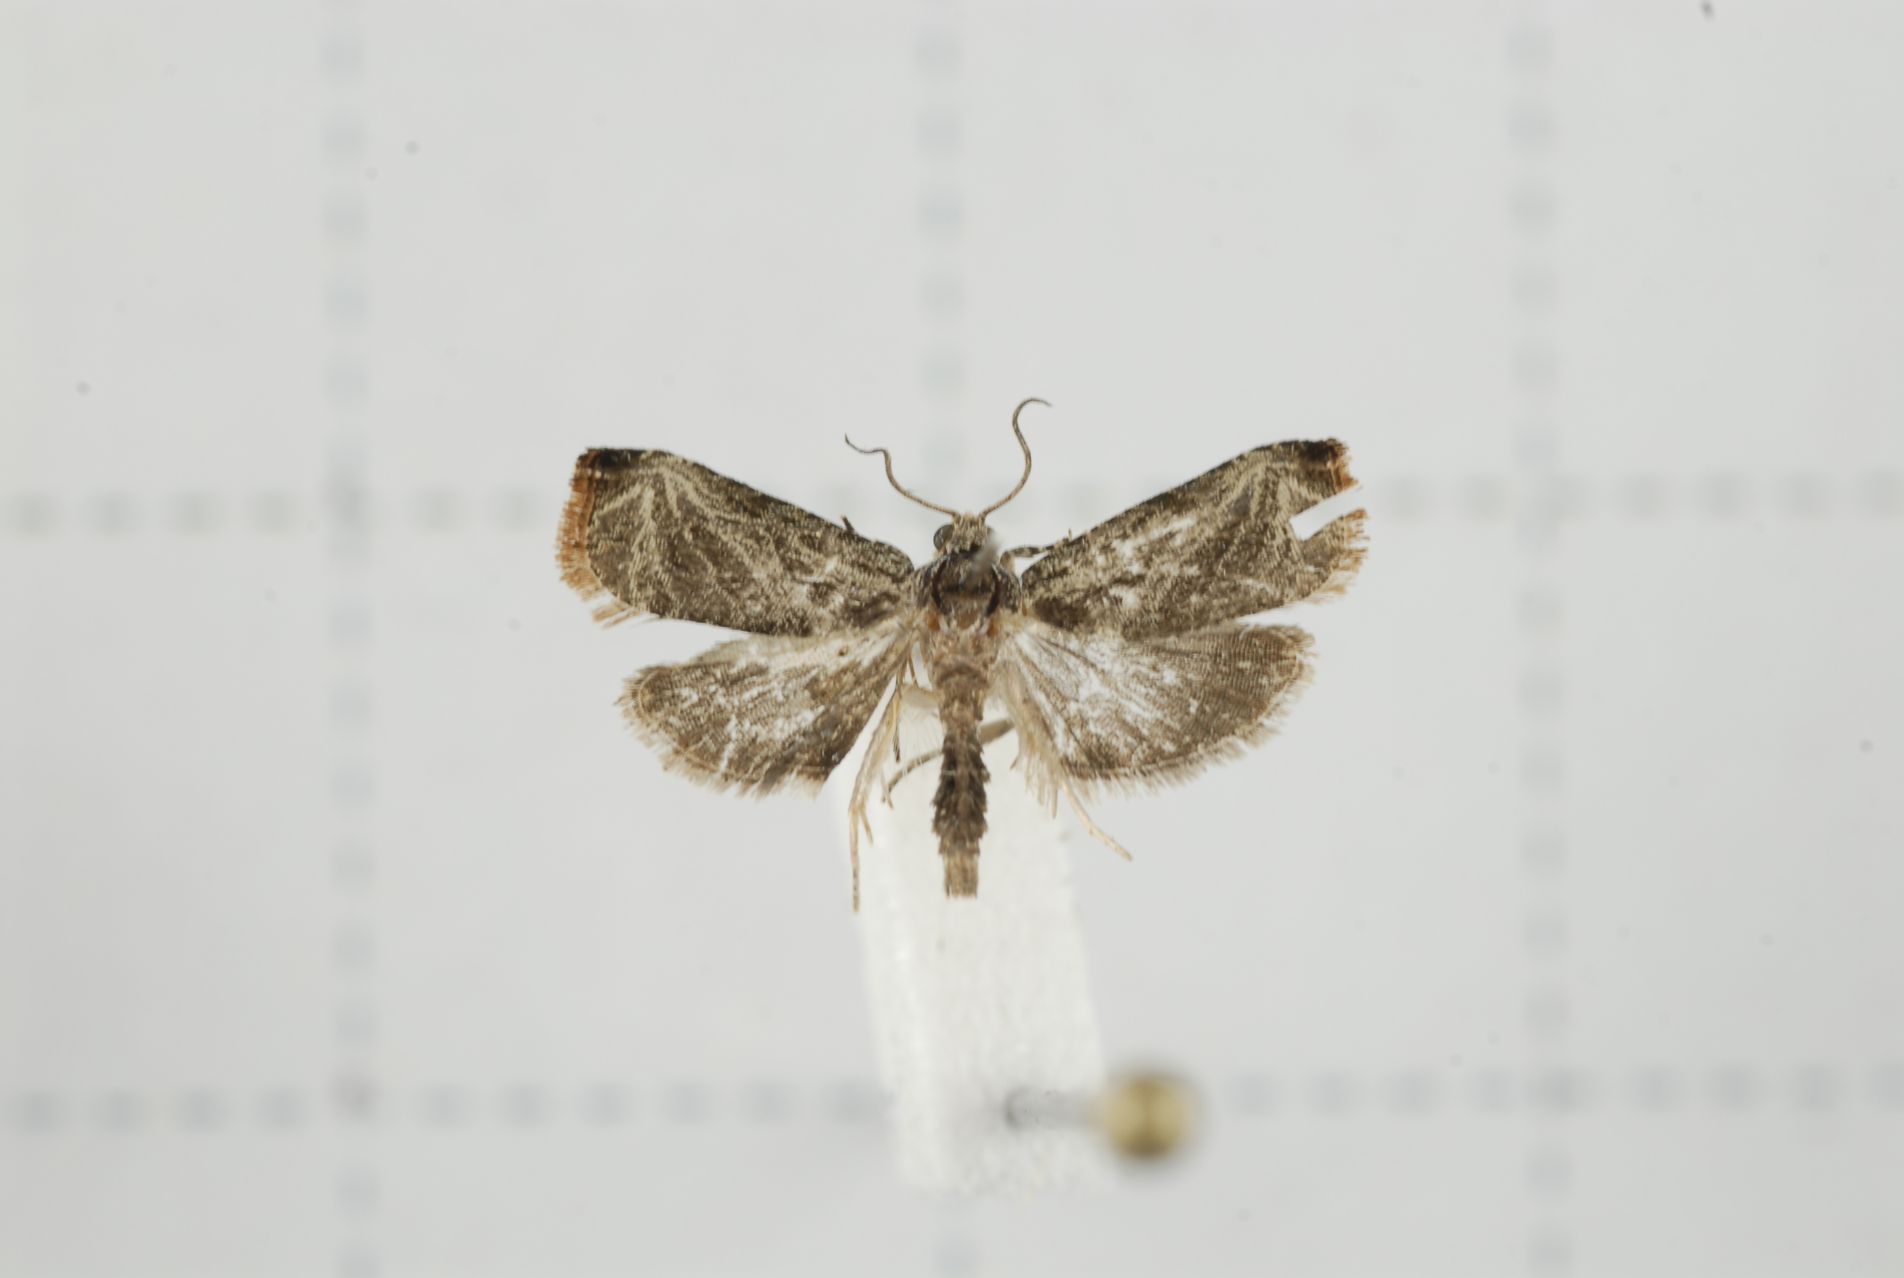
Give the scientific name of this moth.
Dactylioglypha tonica
